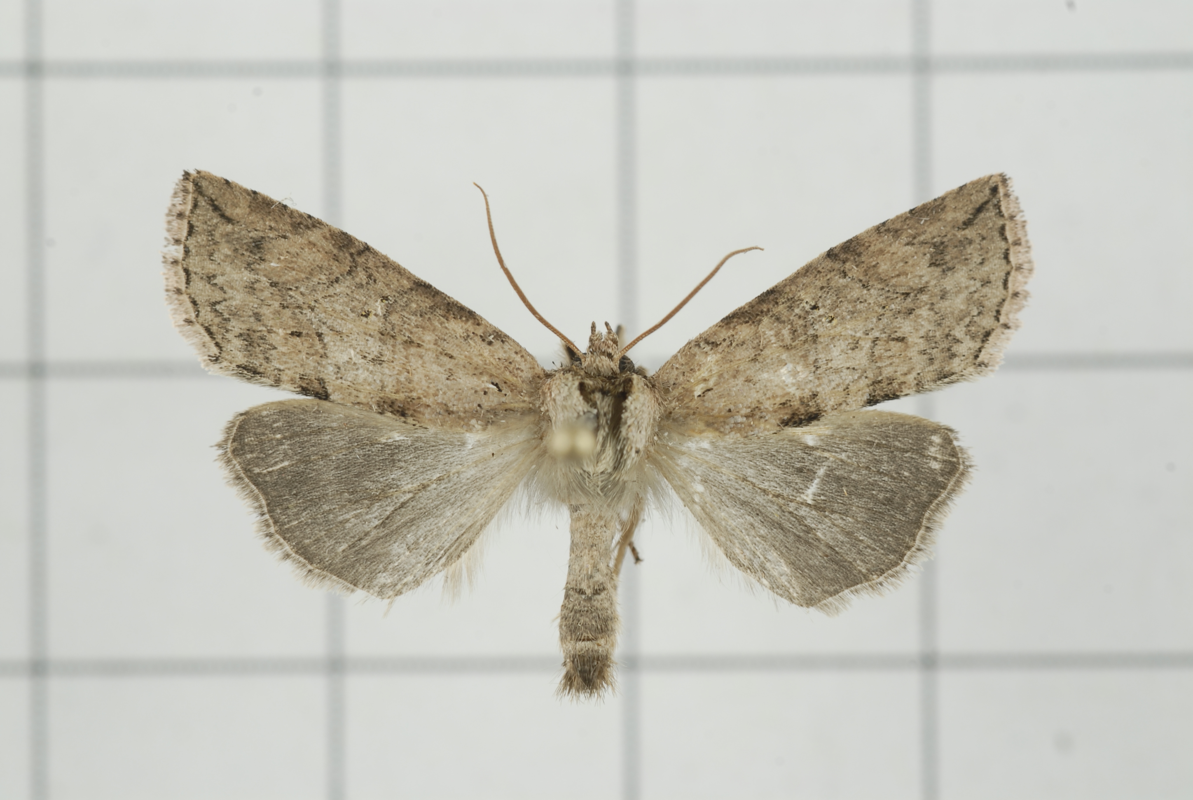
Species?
Epipsestis bilineata pallida
